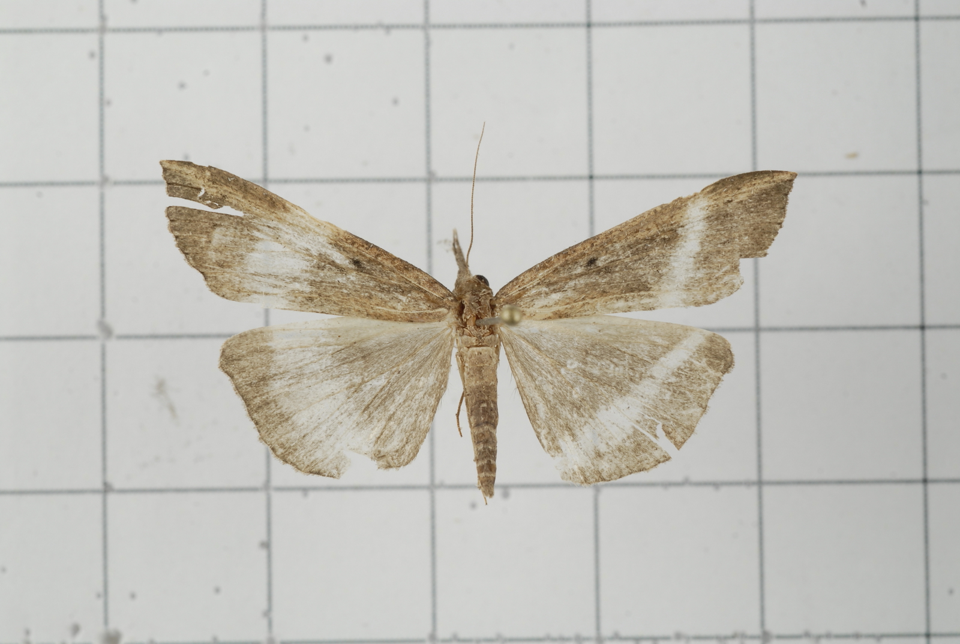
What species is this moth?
Hypena longipennis
